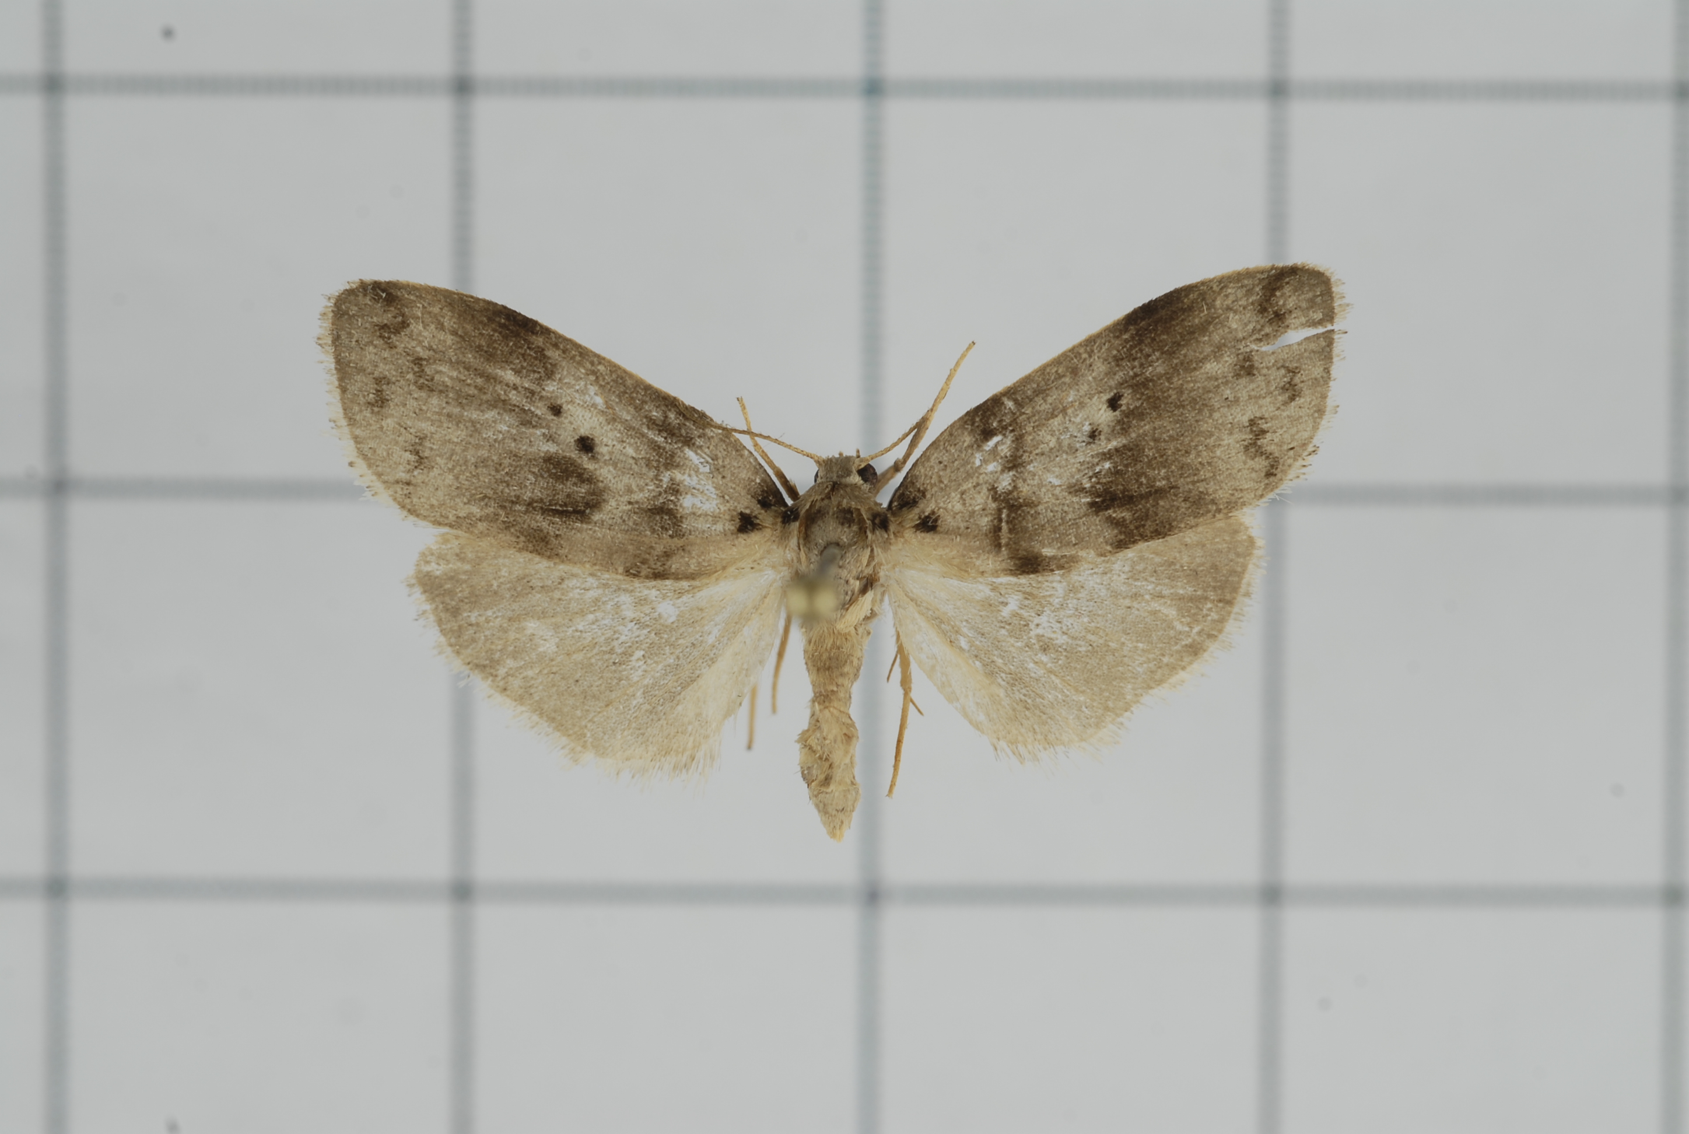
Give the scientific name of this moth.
Eugoa cernyi
